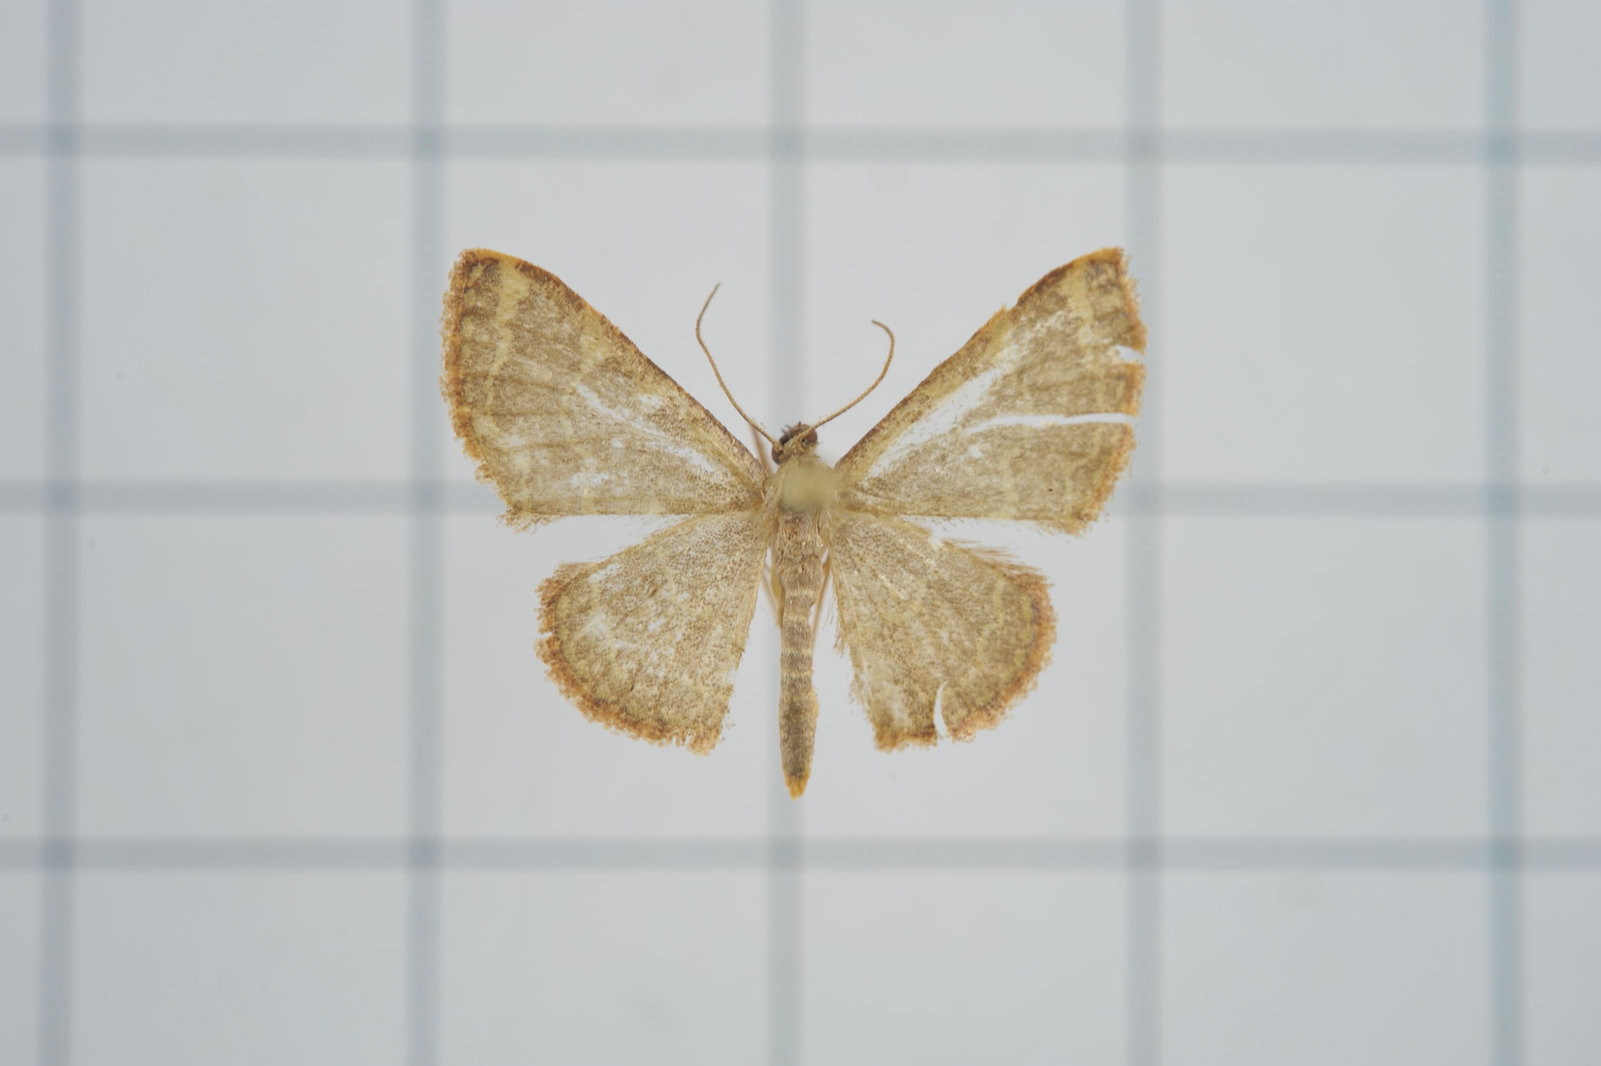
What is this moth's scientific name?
Idaea costiguttata
